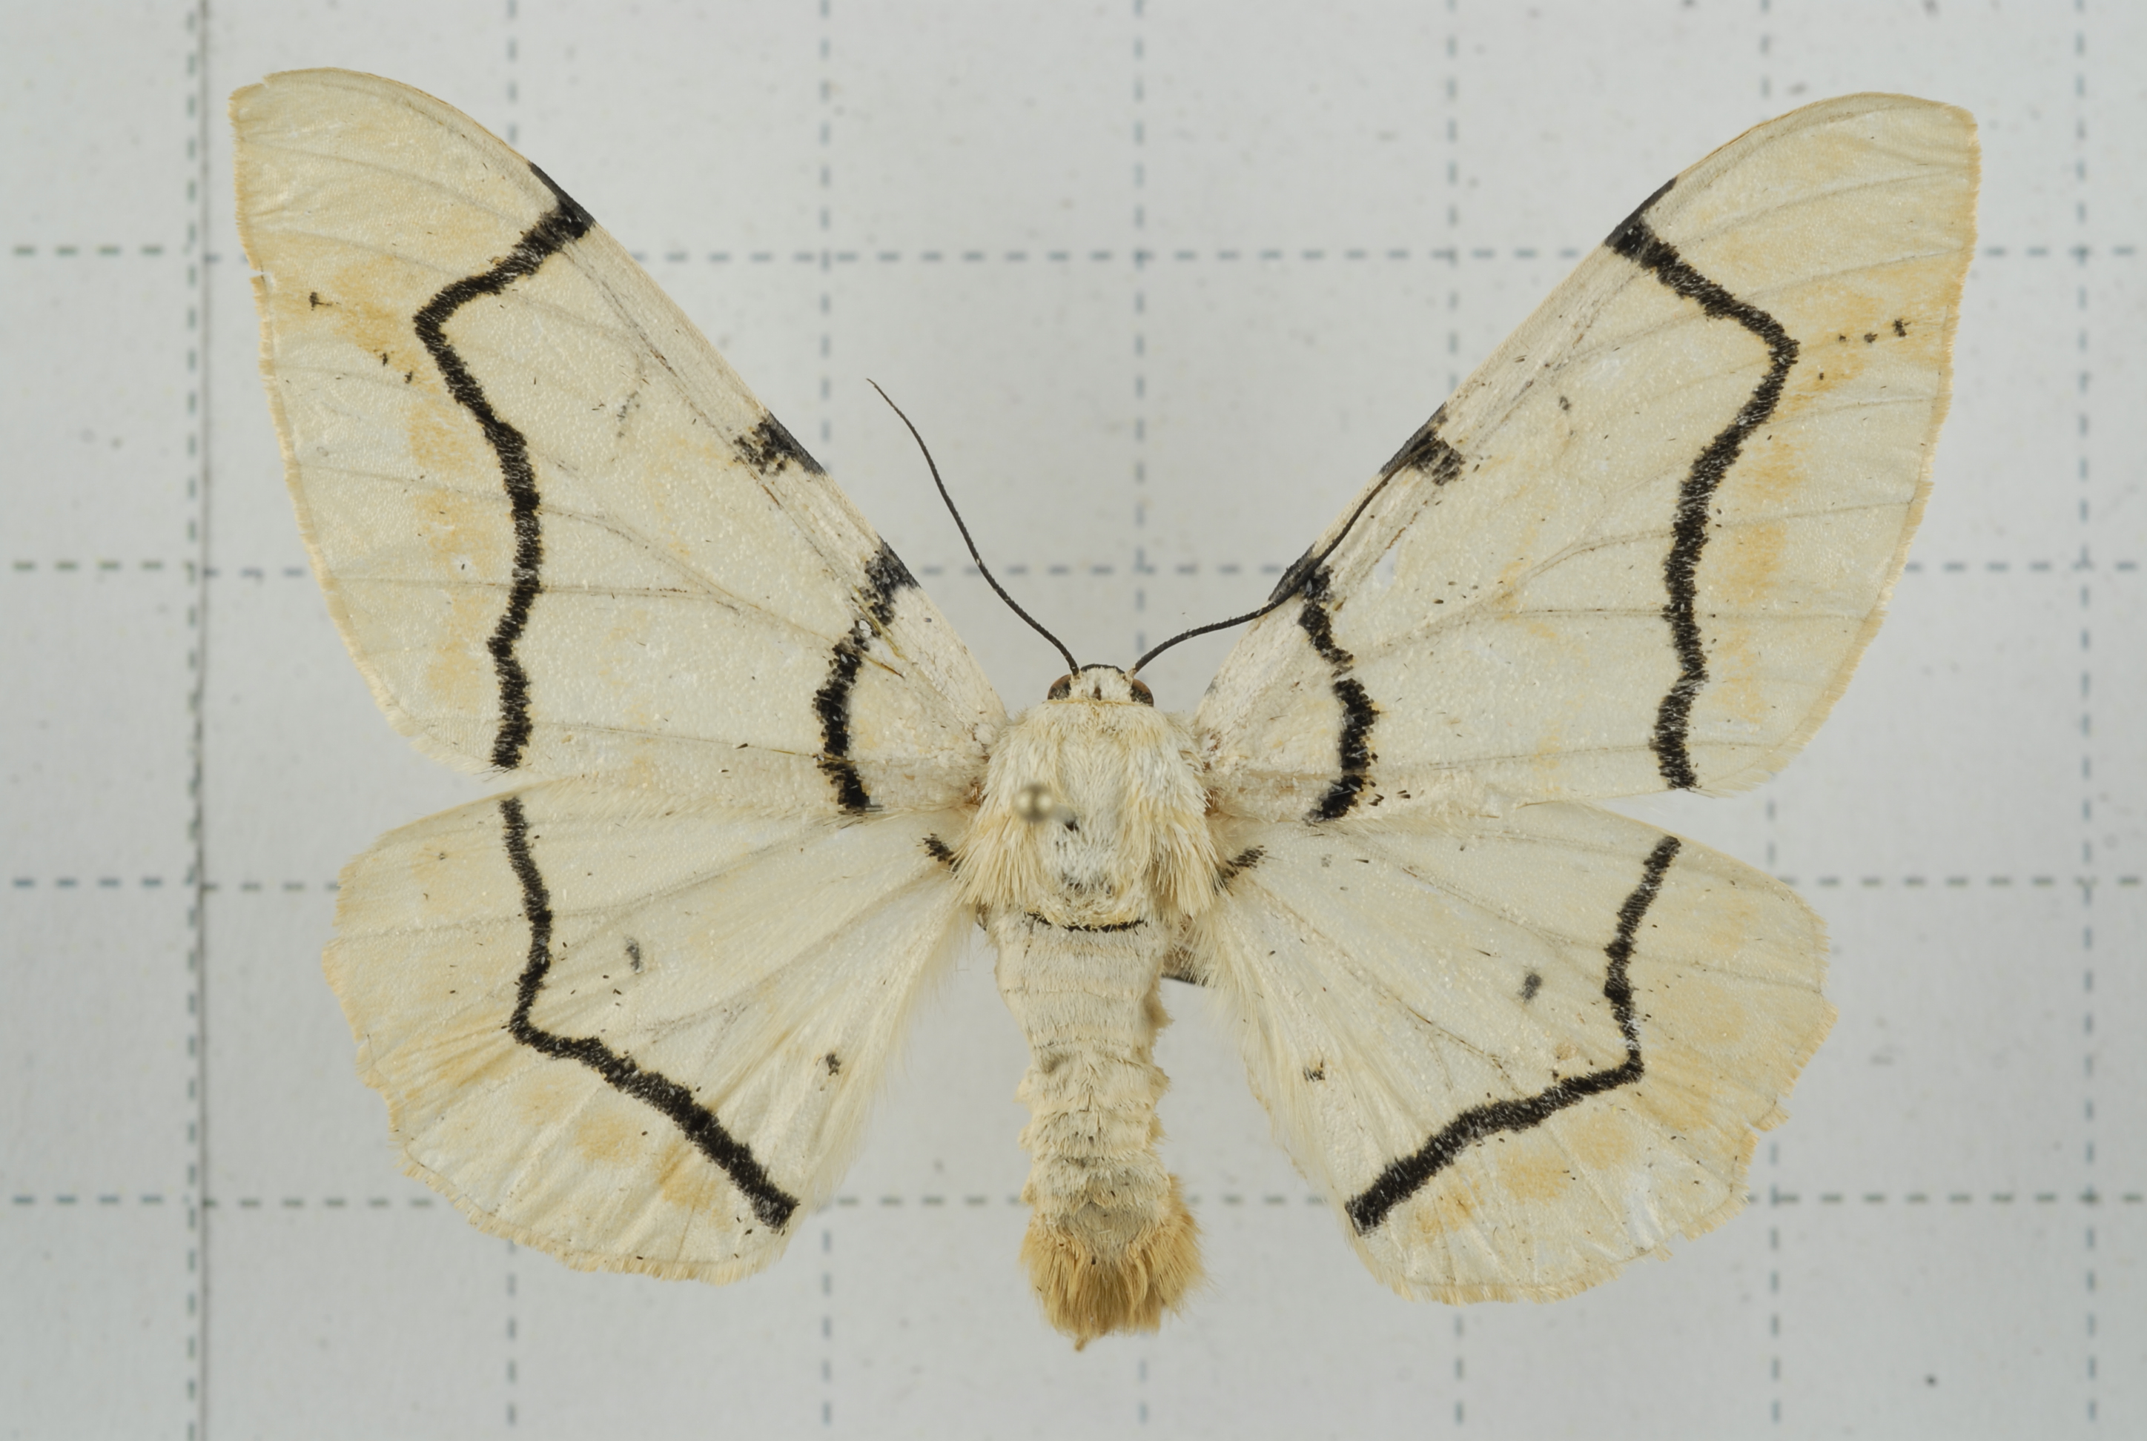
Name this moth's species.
Biston perclara
